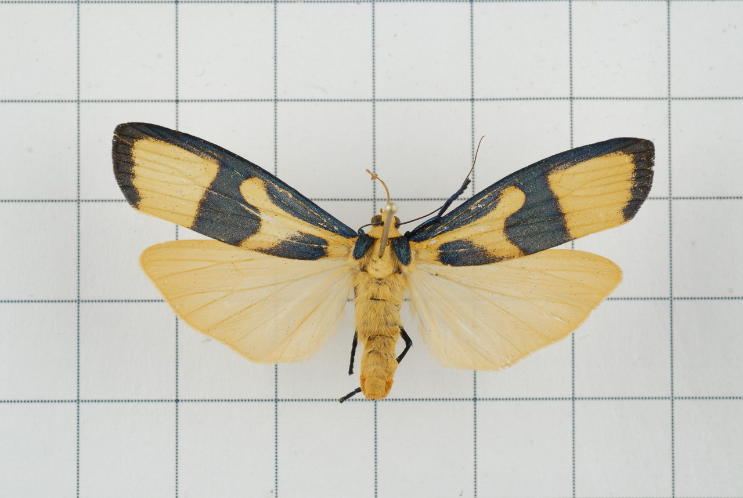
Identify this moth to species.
Chrysaeglia magnifica
